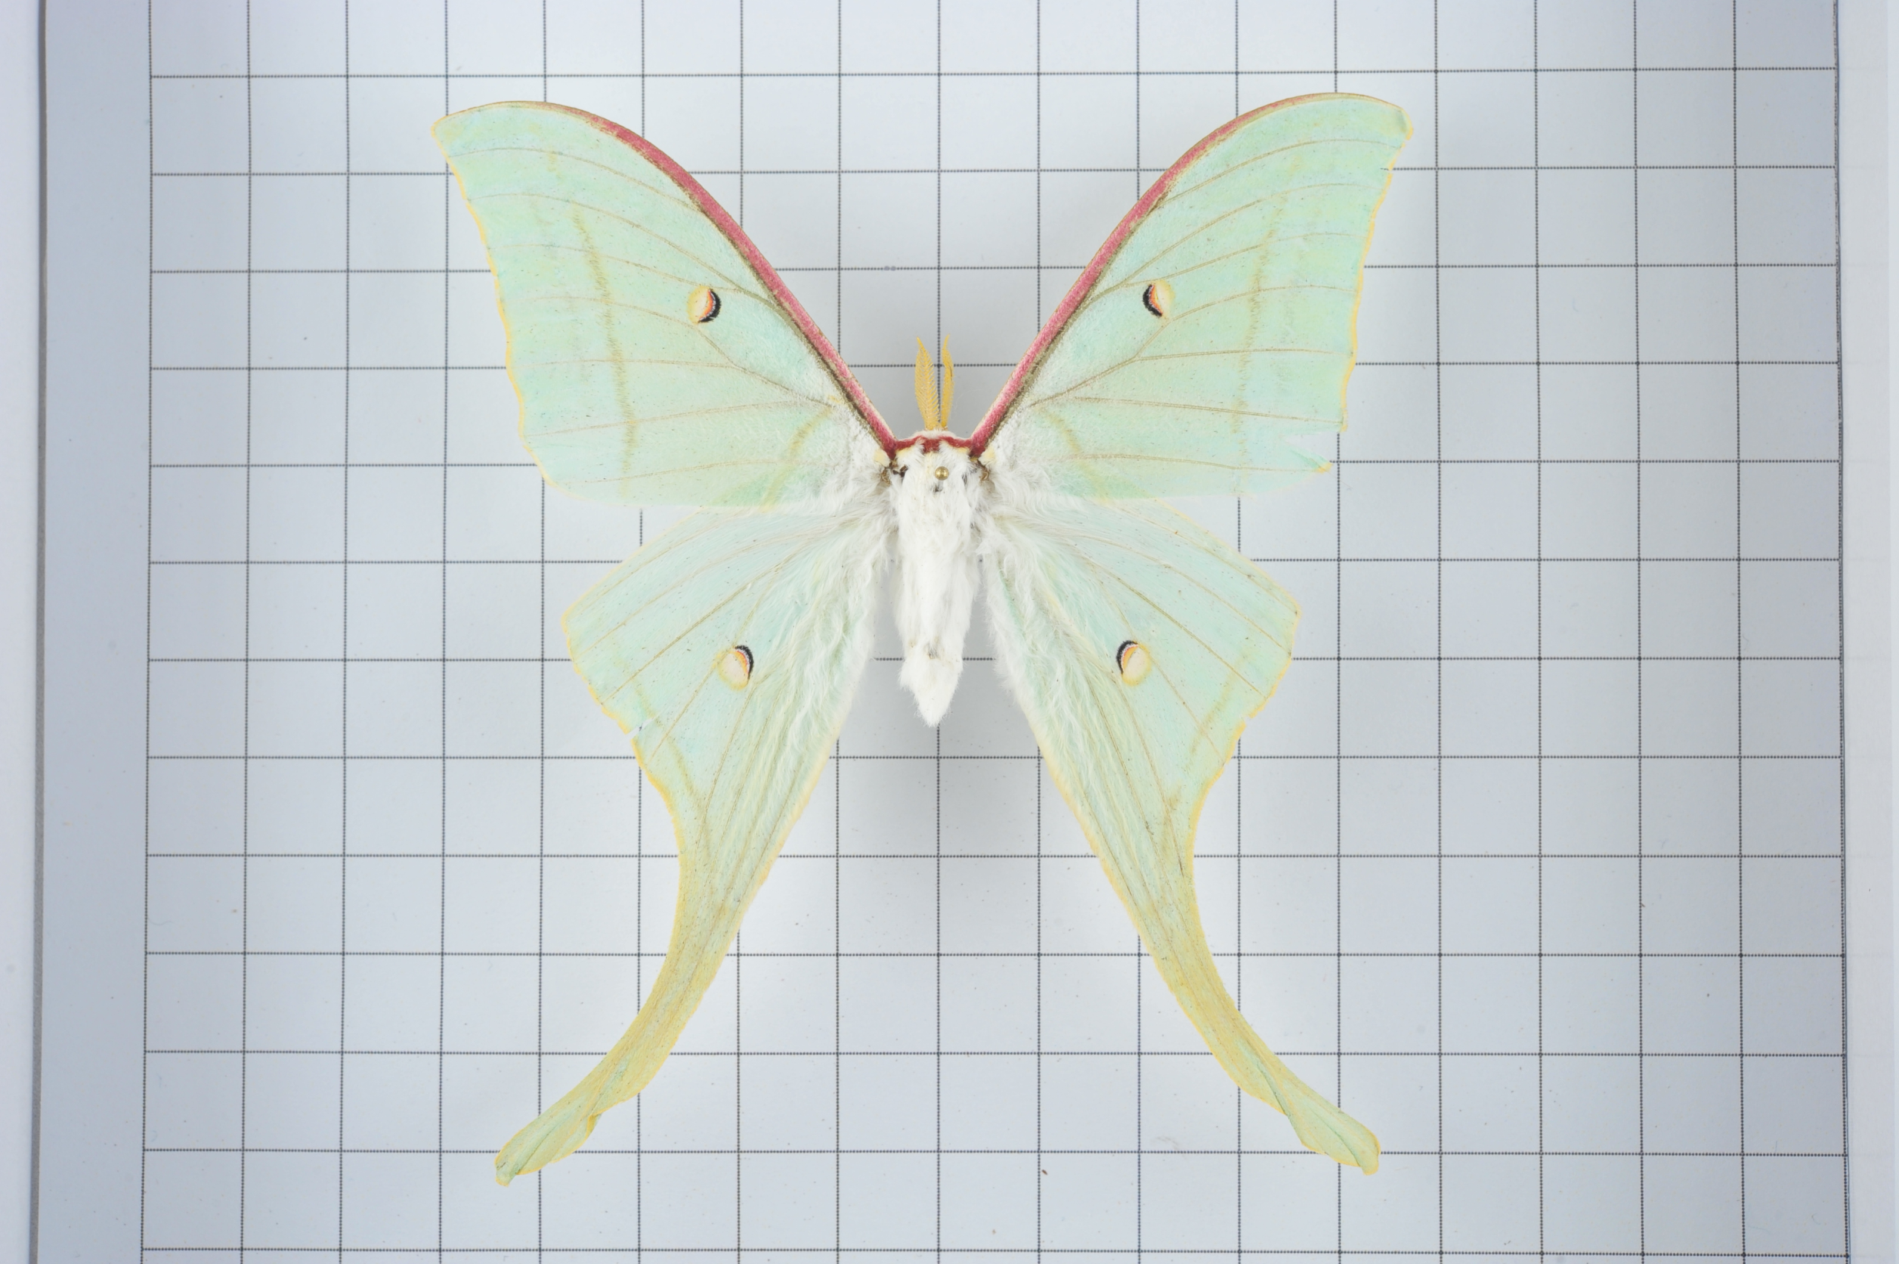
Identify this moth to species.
Actias ningpoana ningtaiwana
